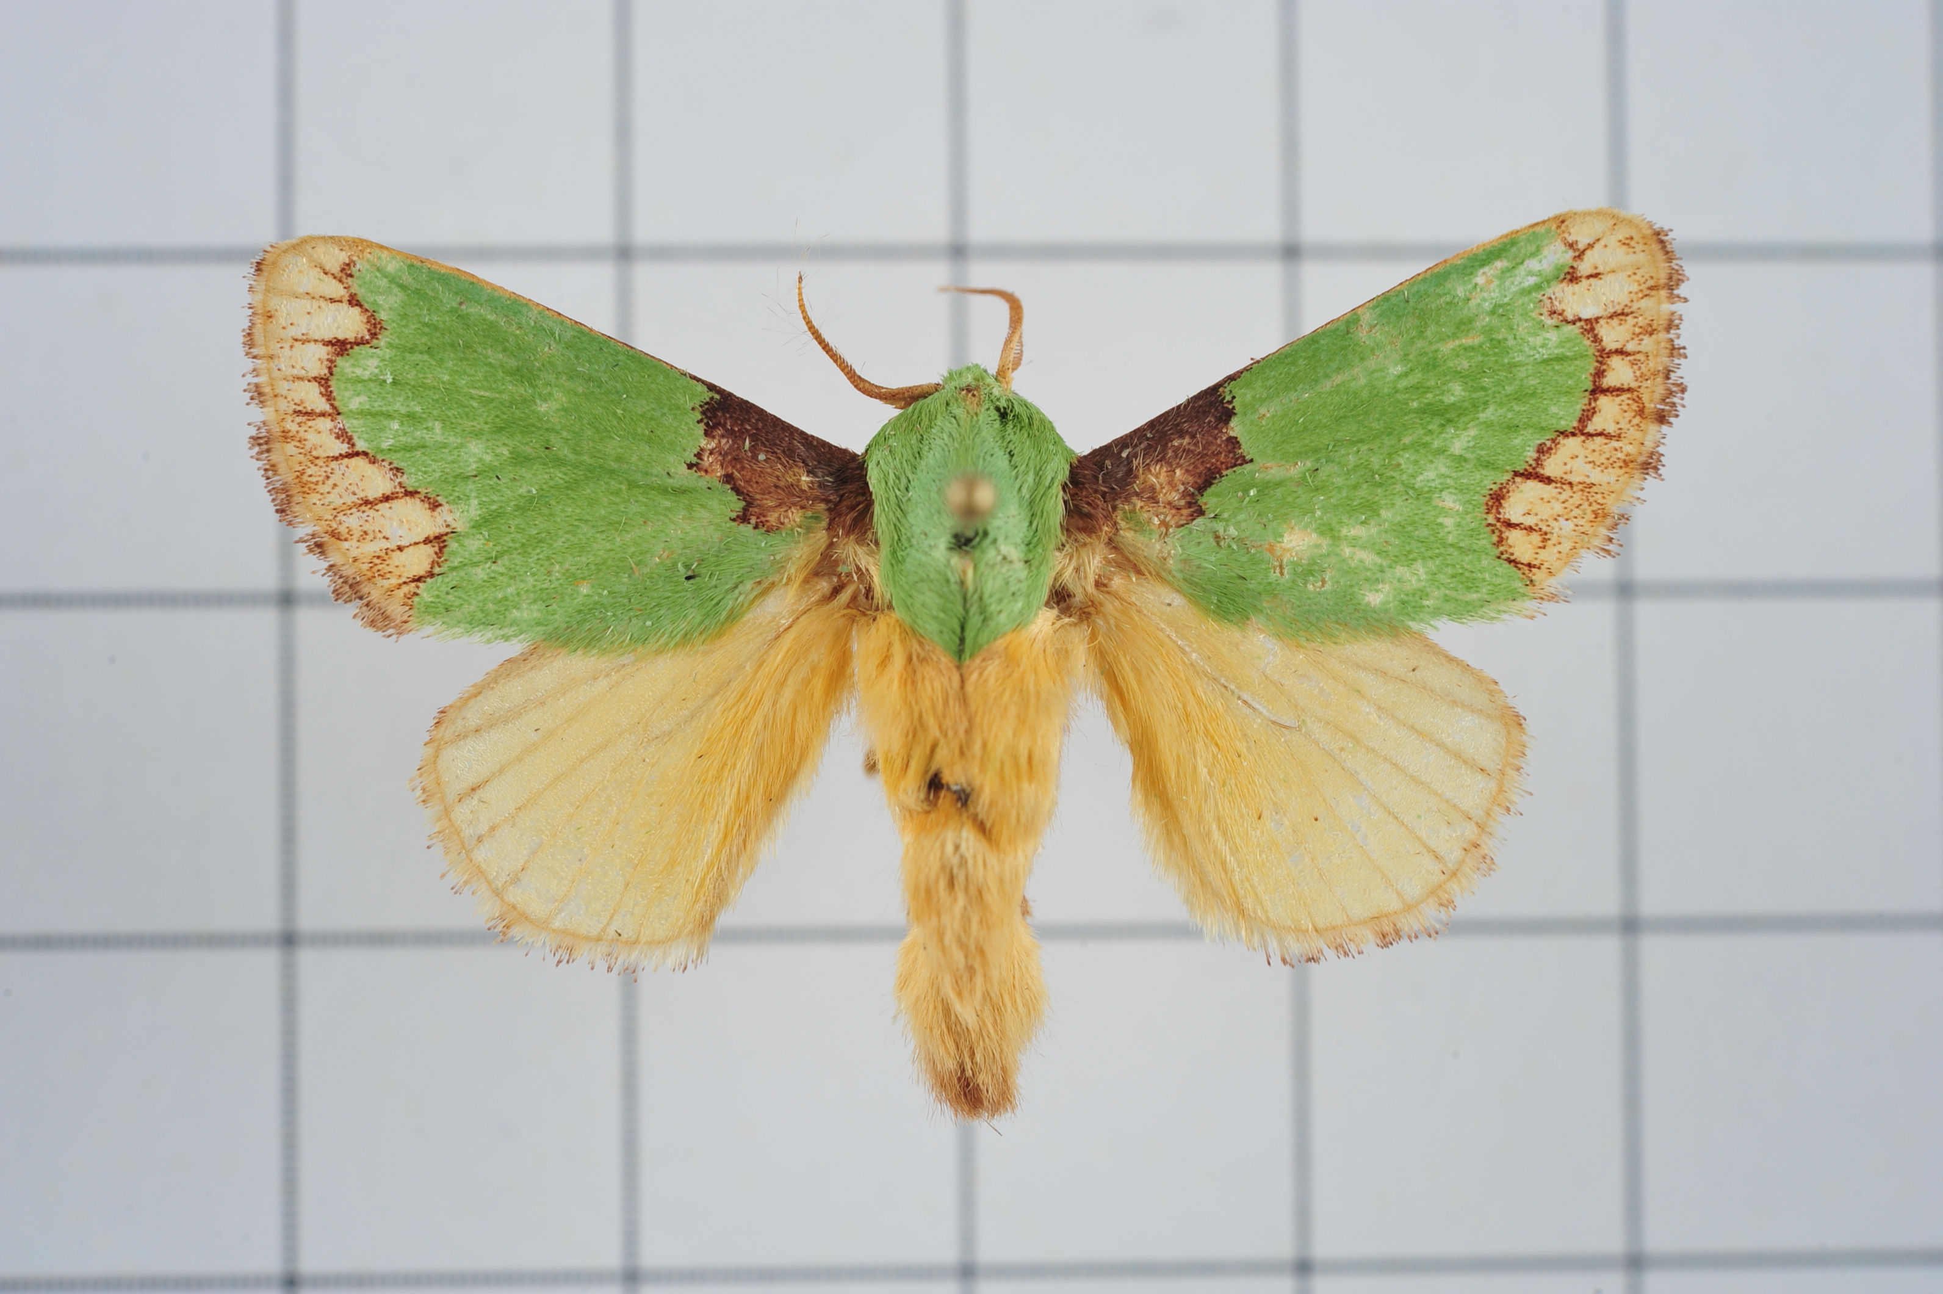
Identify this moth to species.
Parasa consocia
